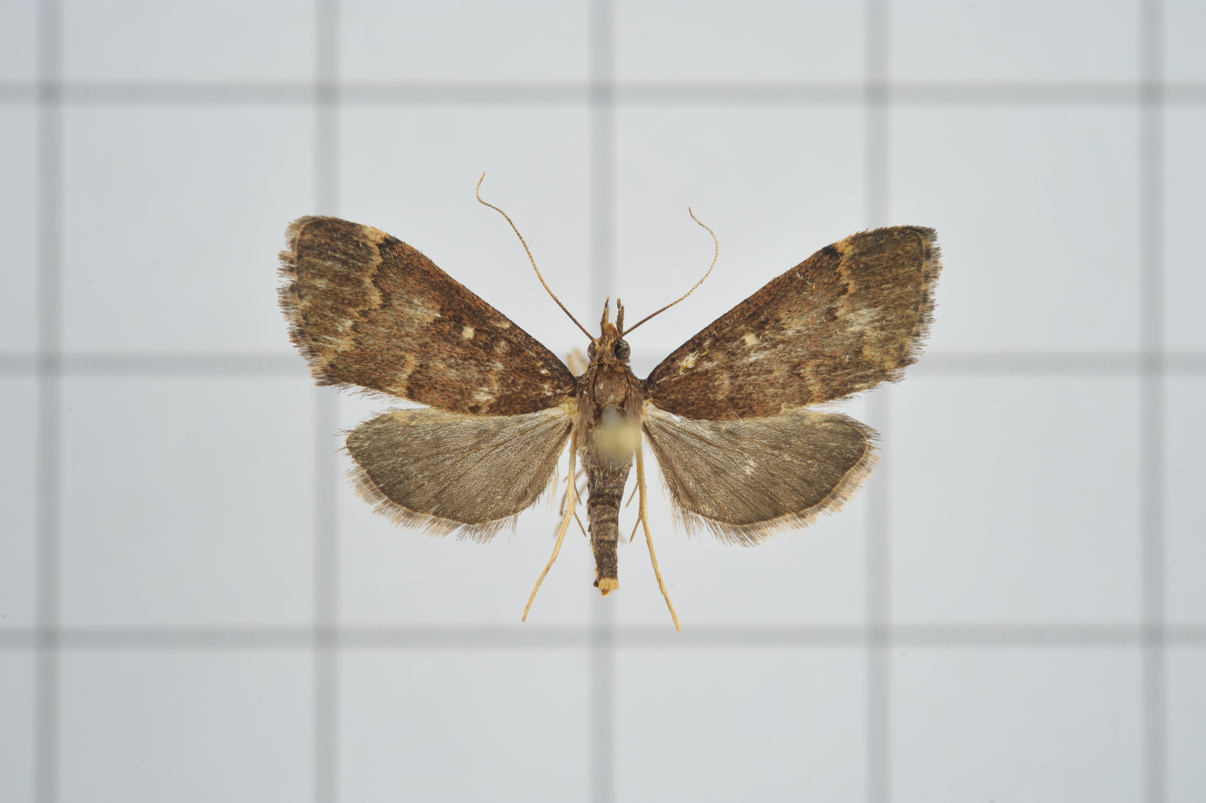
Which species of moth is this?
Camptomastix hisbonalis
